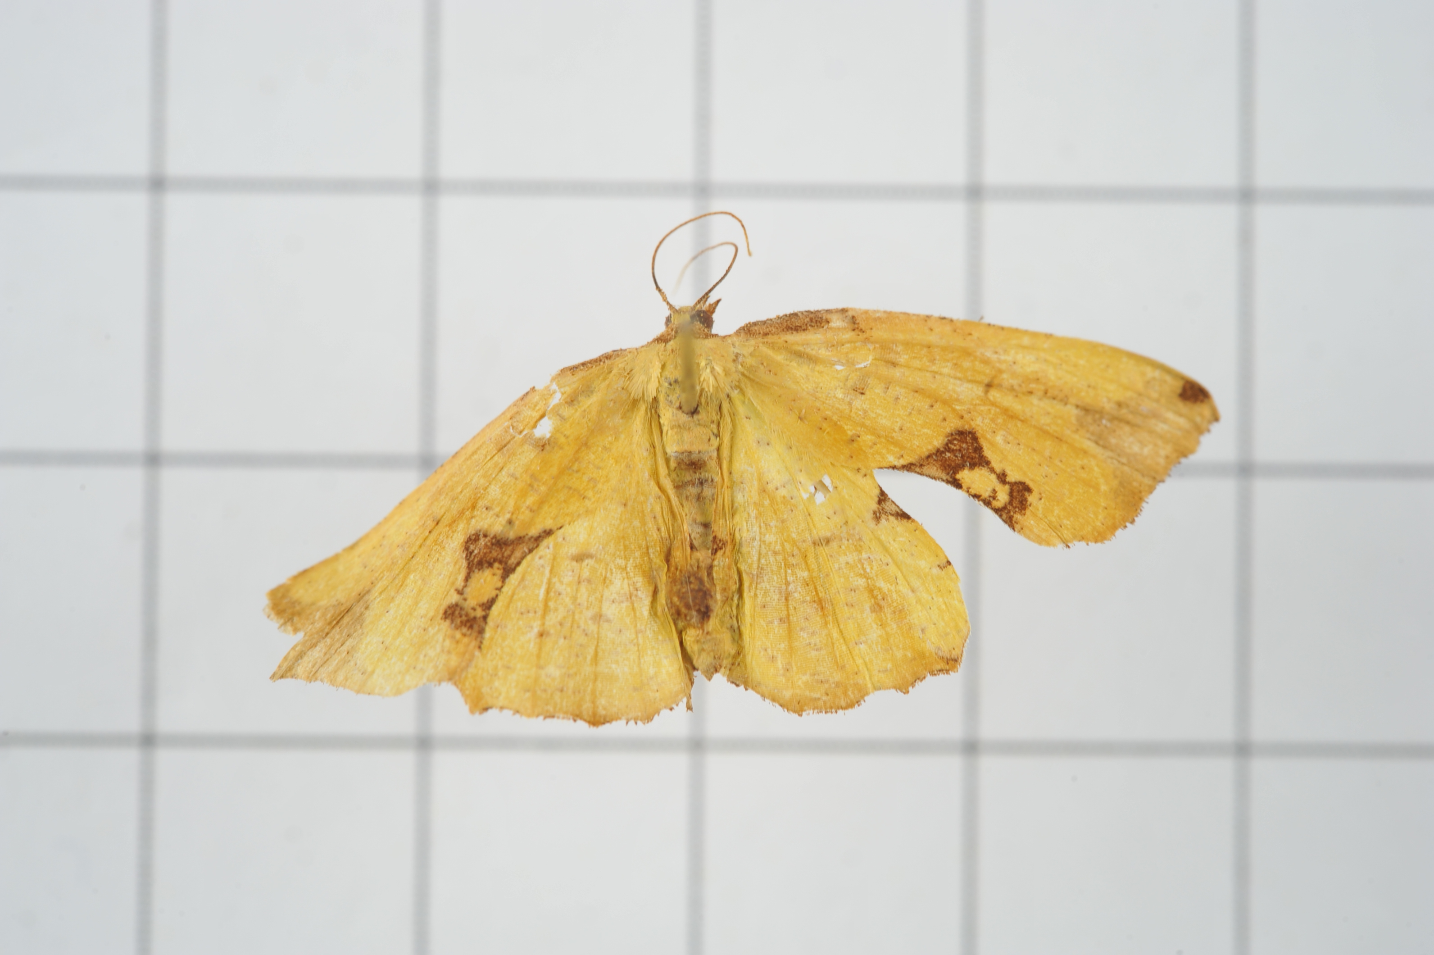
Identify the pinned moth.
Corymica pryeri
